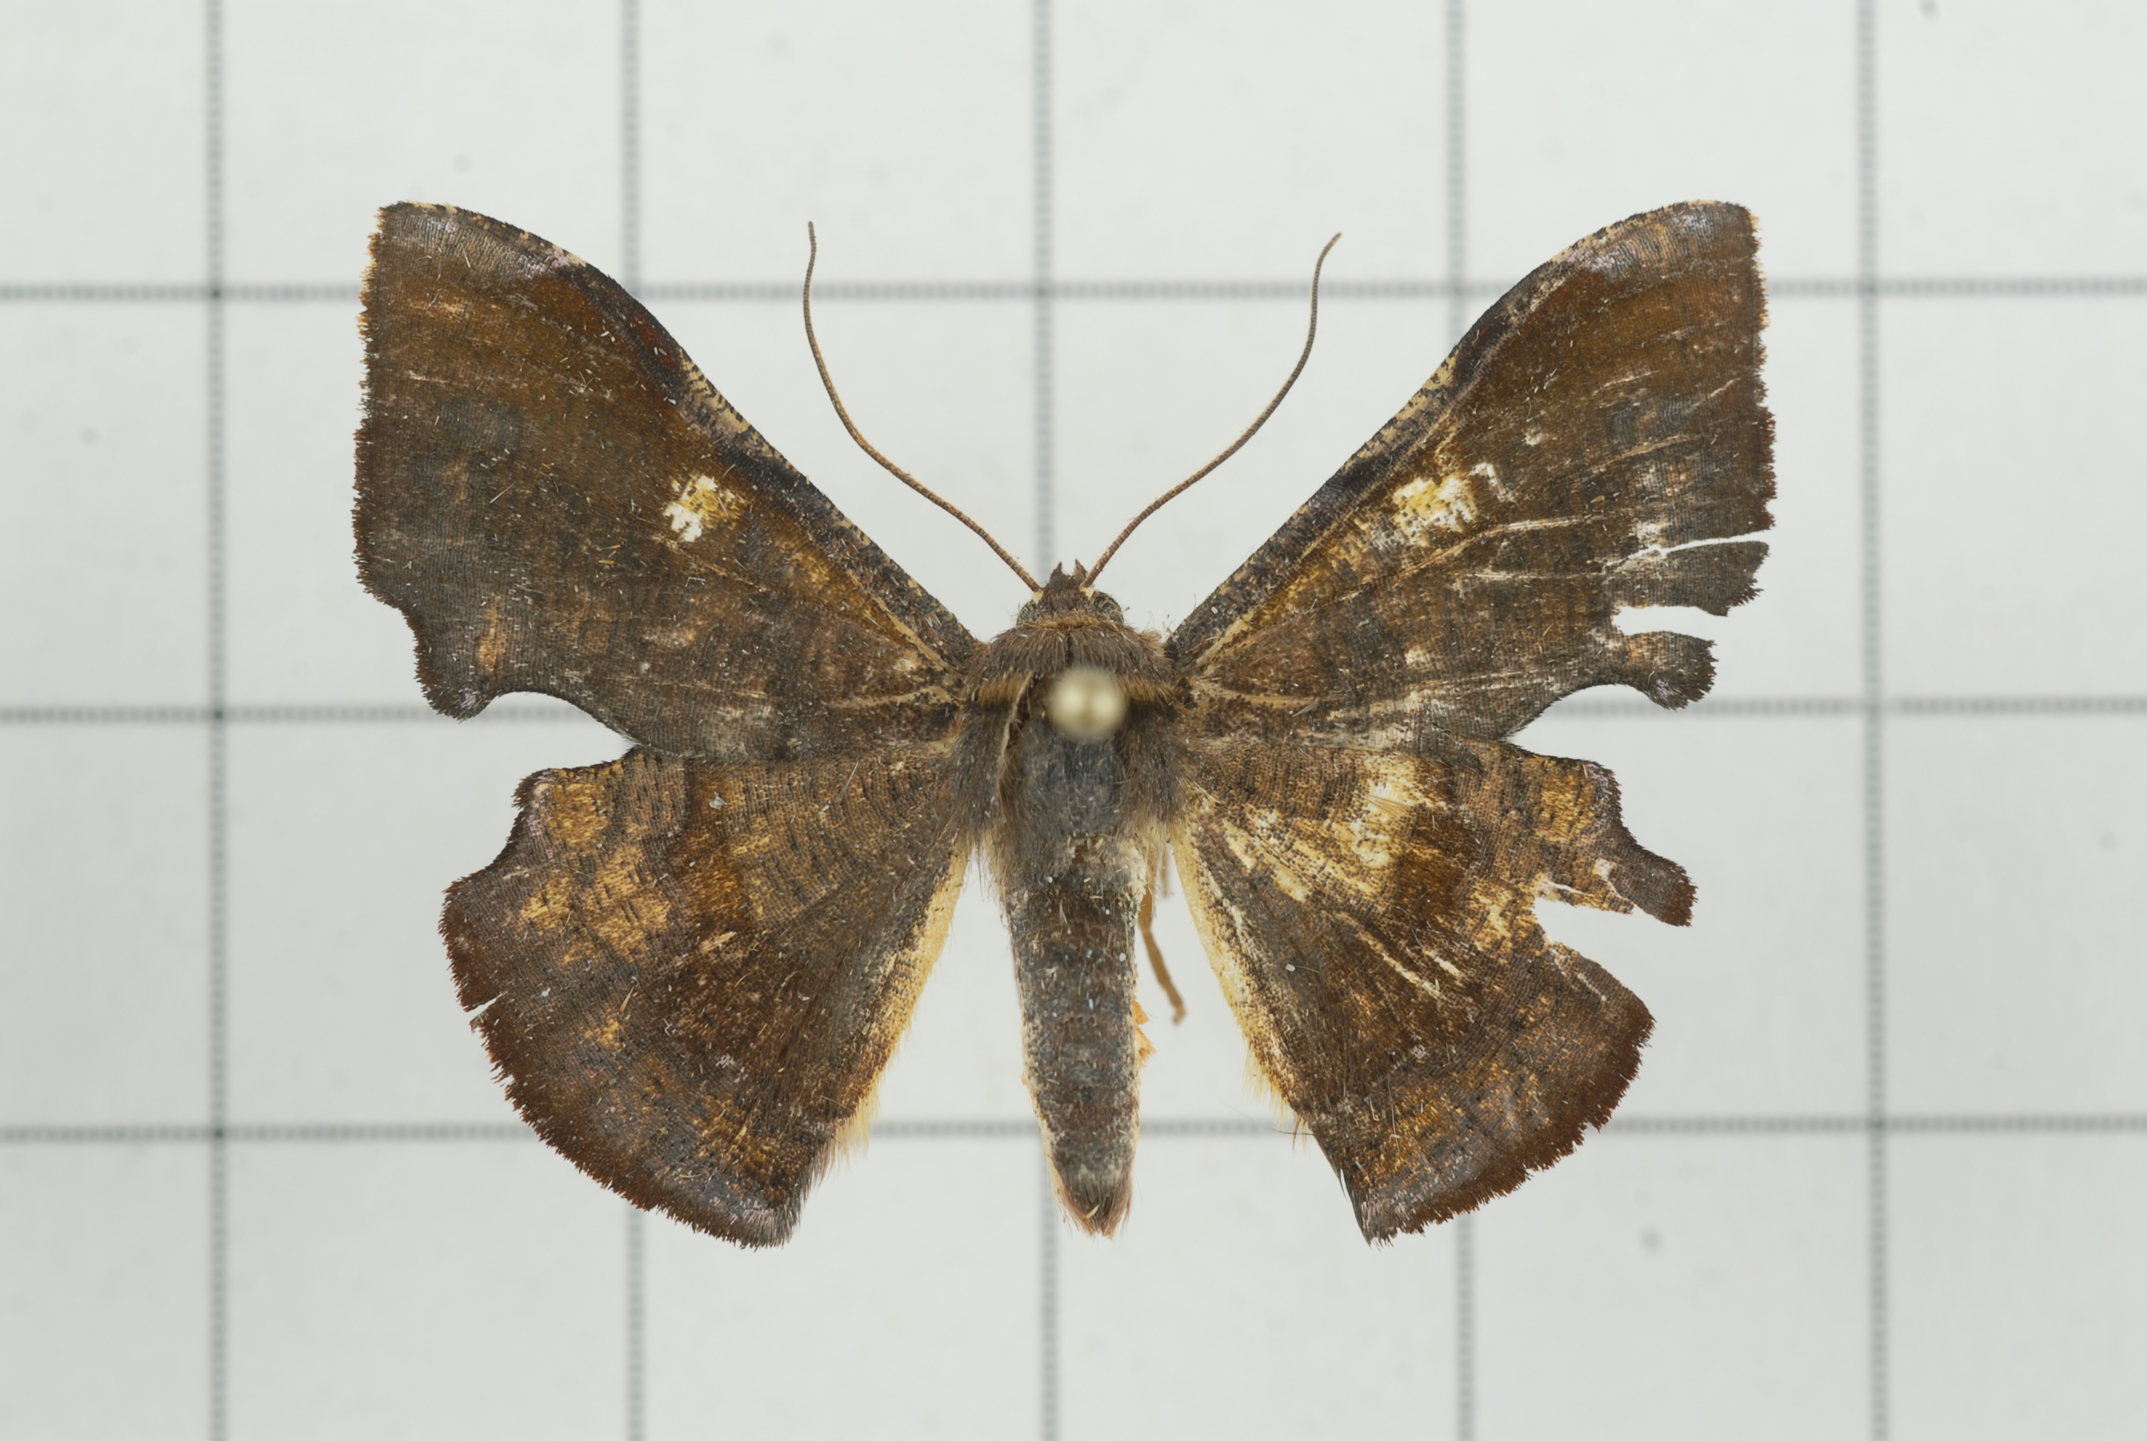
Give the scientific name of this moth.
Fascellina chromataria
